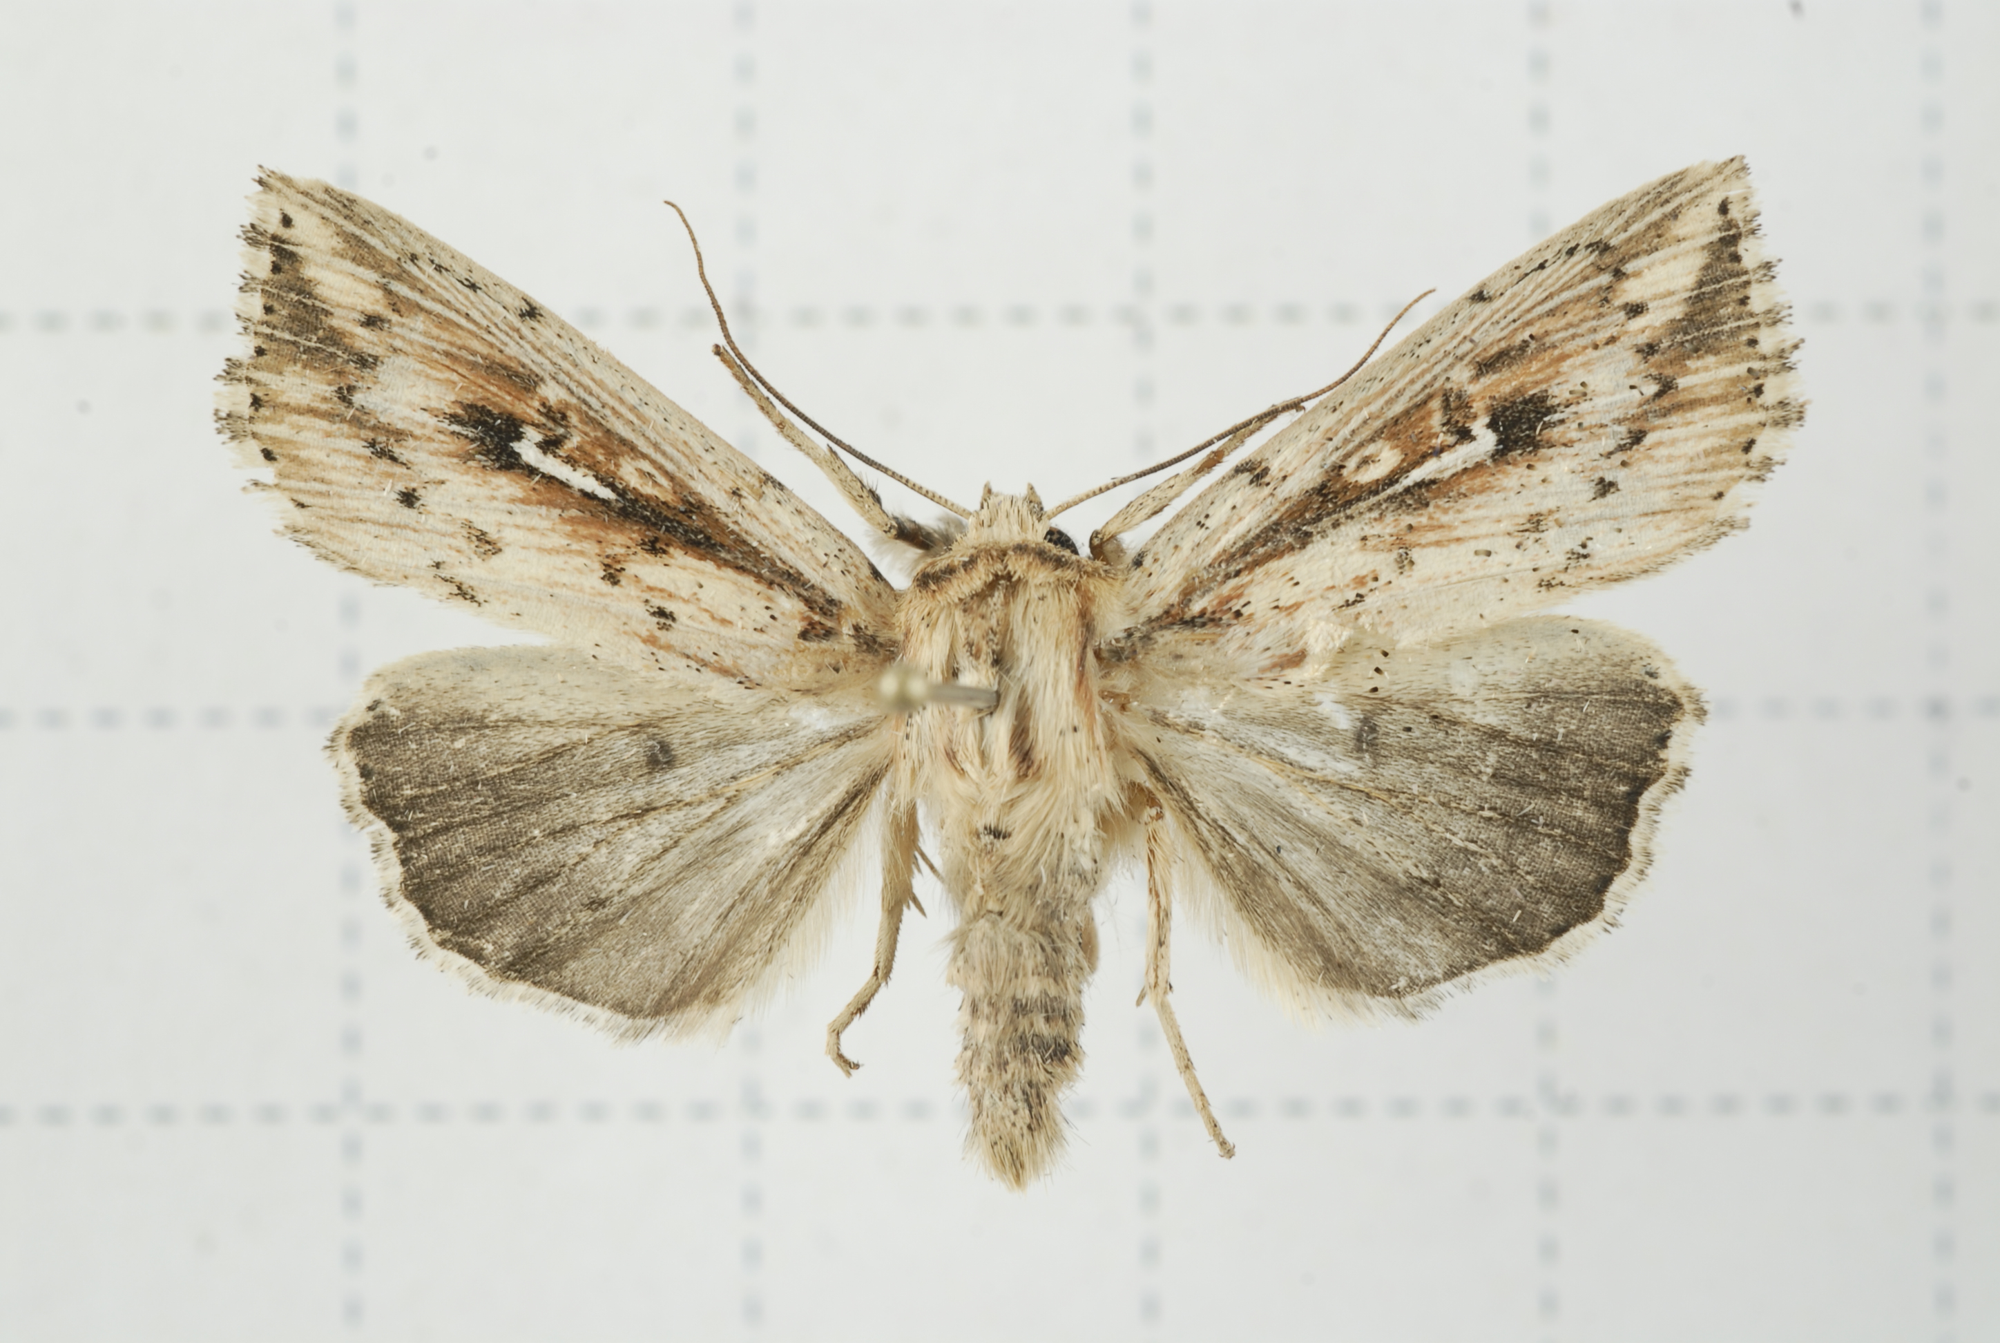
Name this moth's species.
Mythimna taiwana
